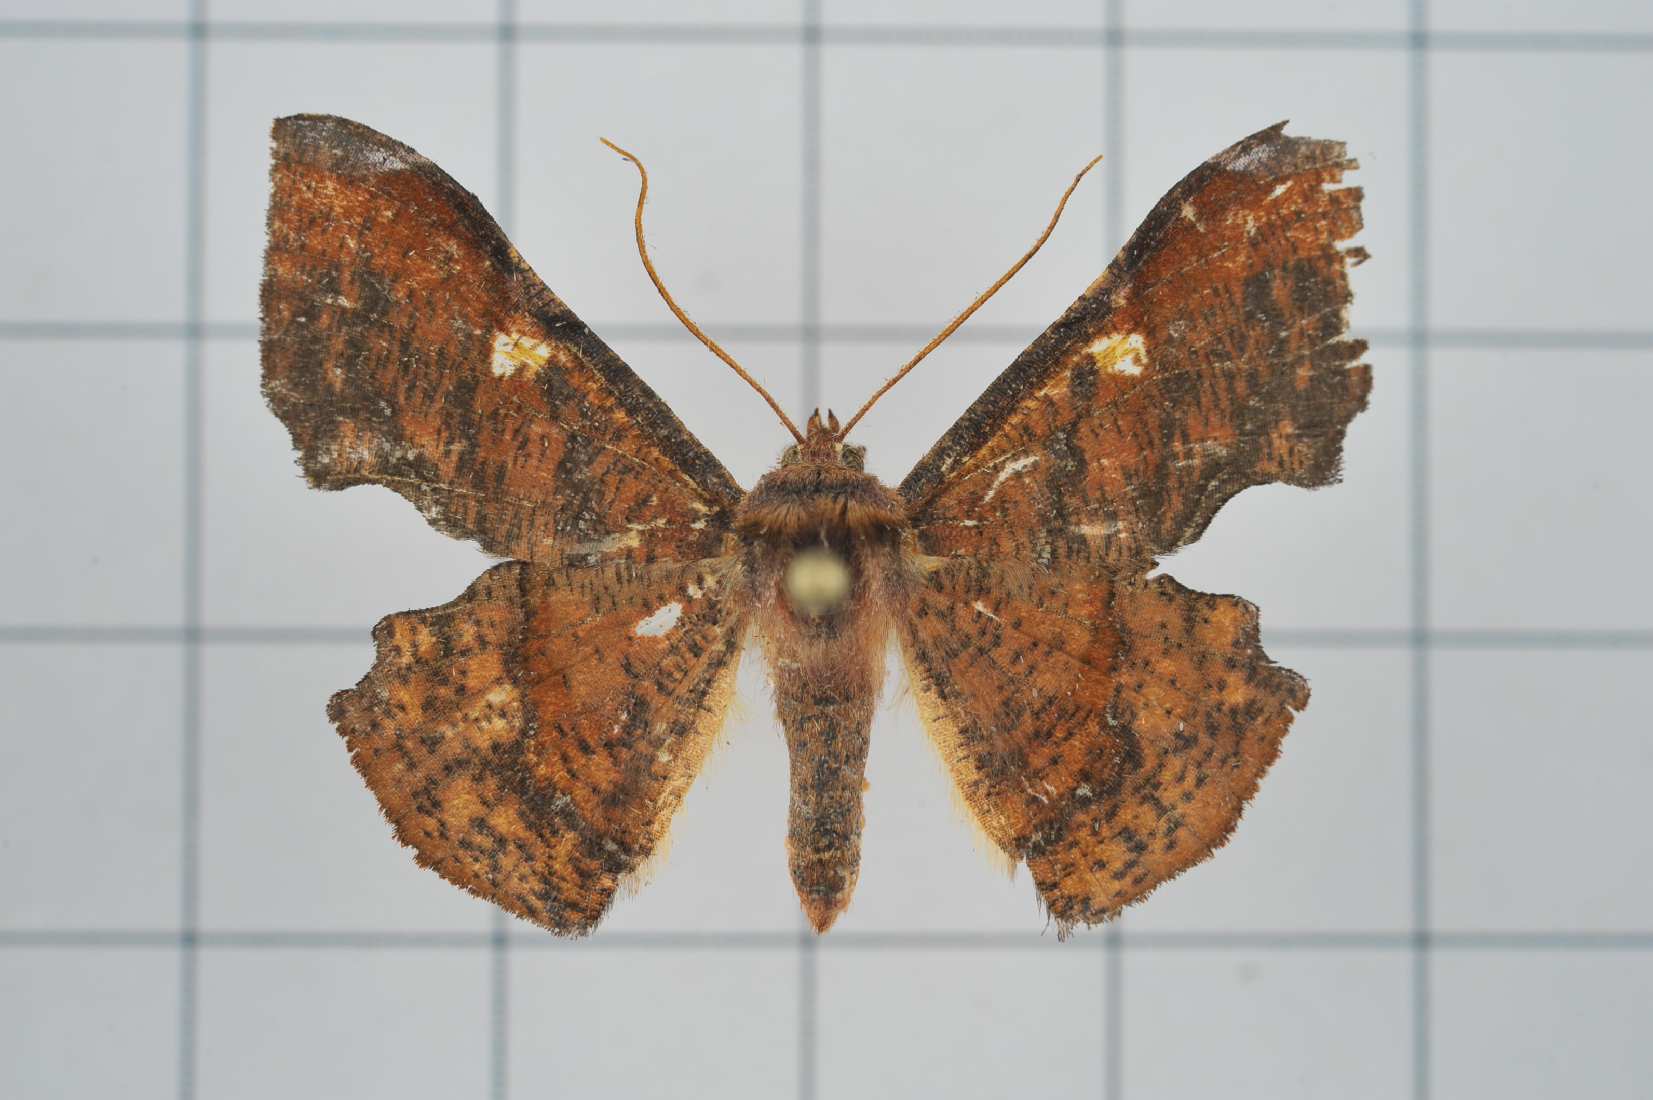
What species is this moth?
Fascellina chromataria
